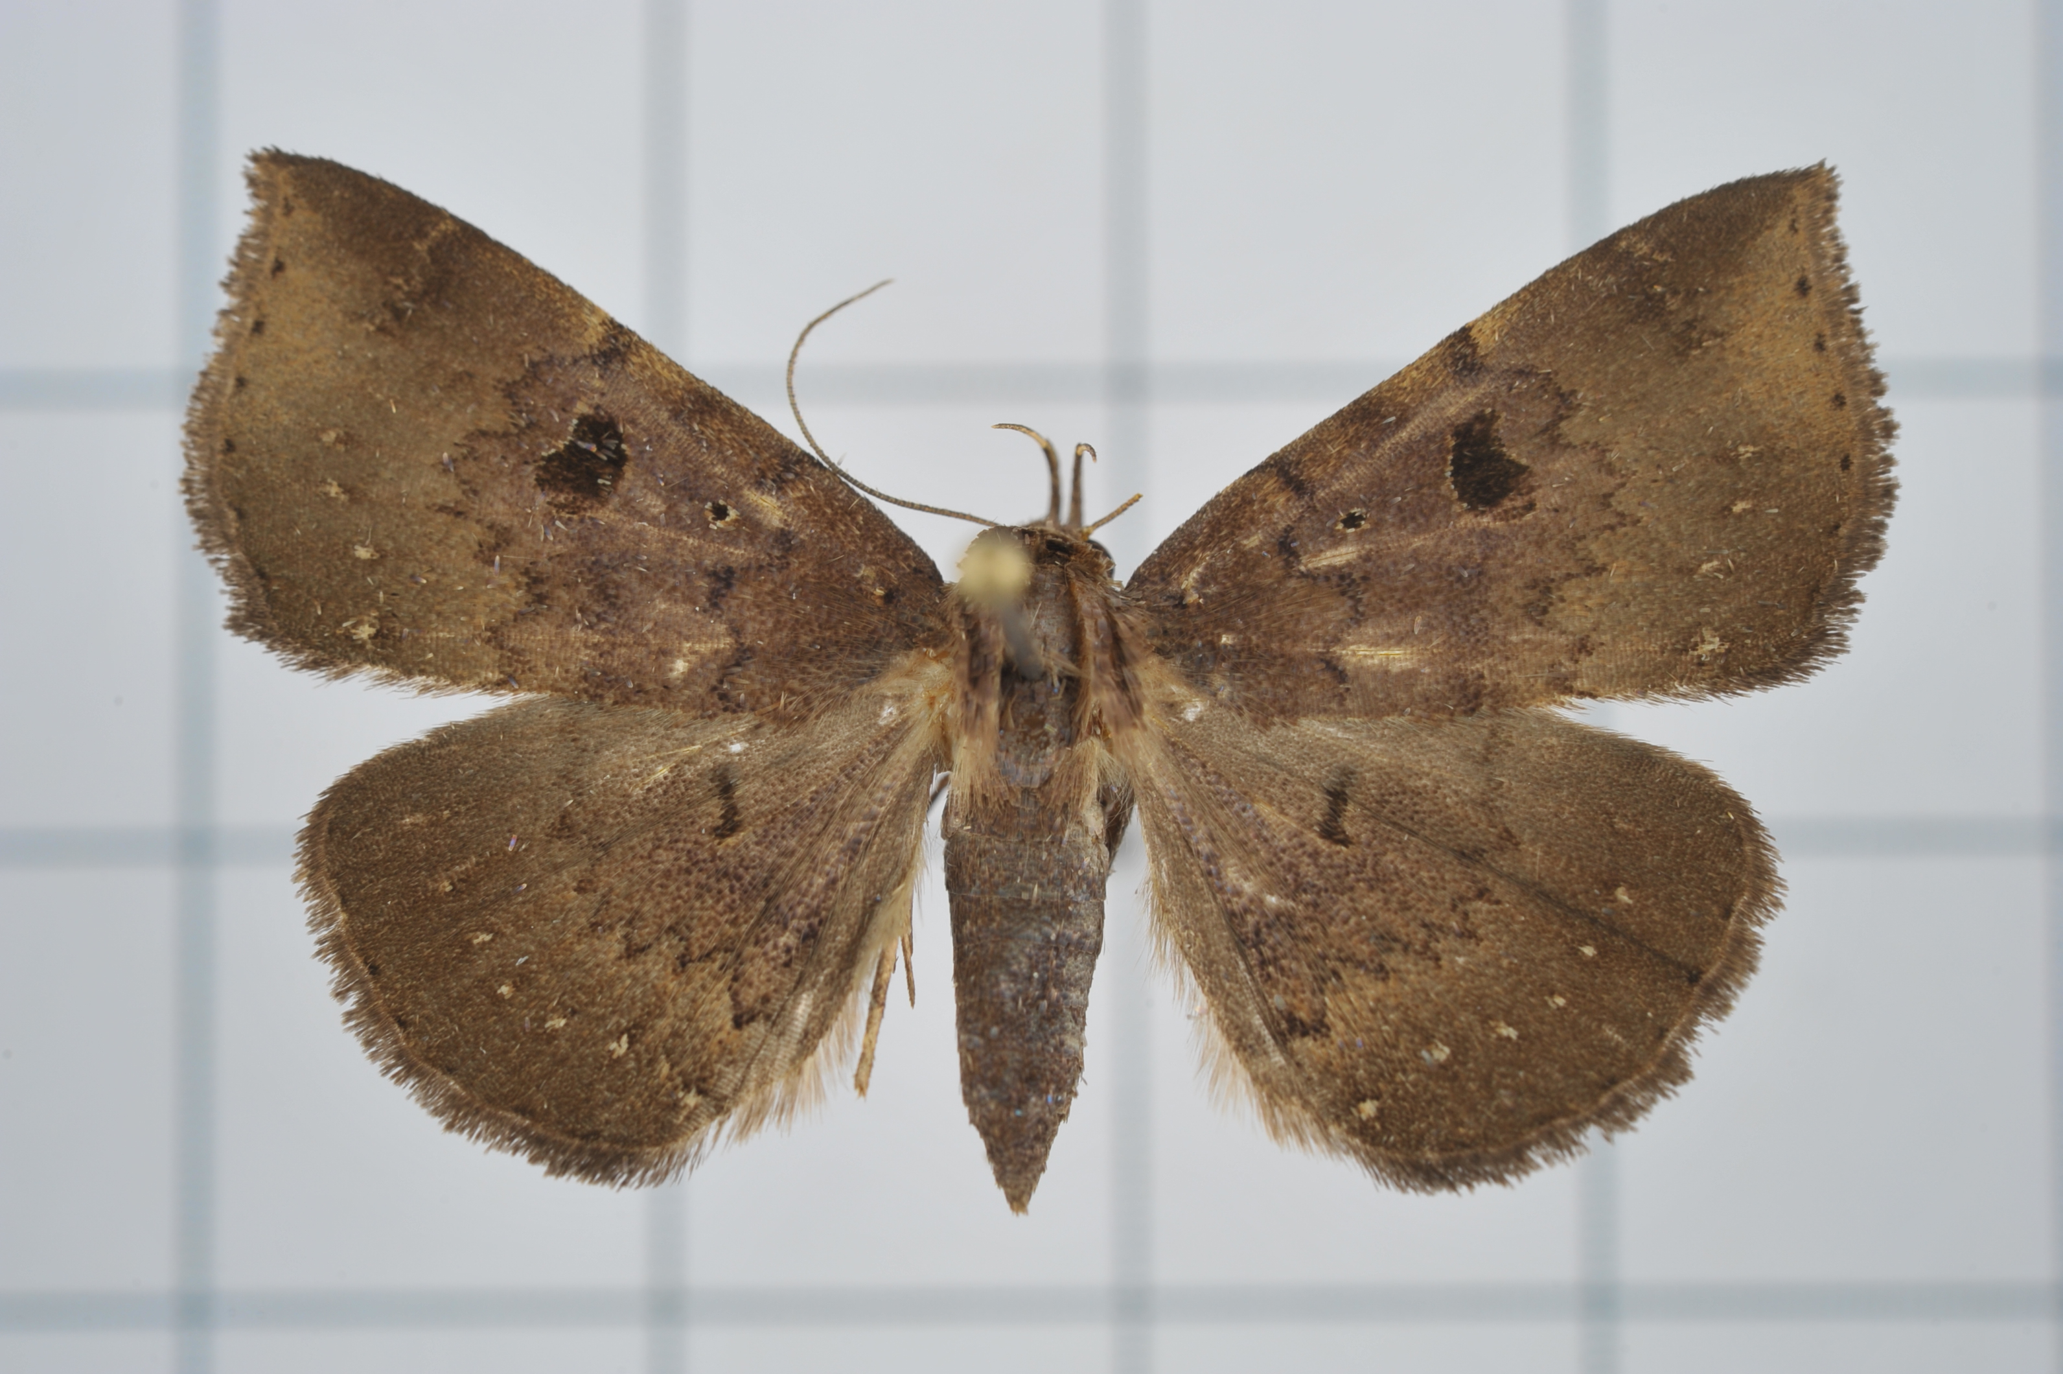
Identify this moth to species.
Mosopia punctilinea
